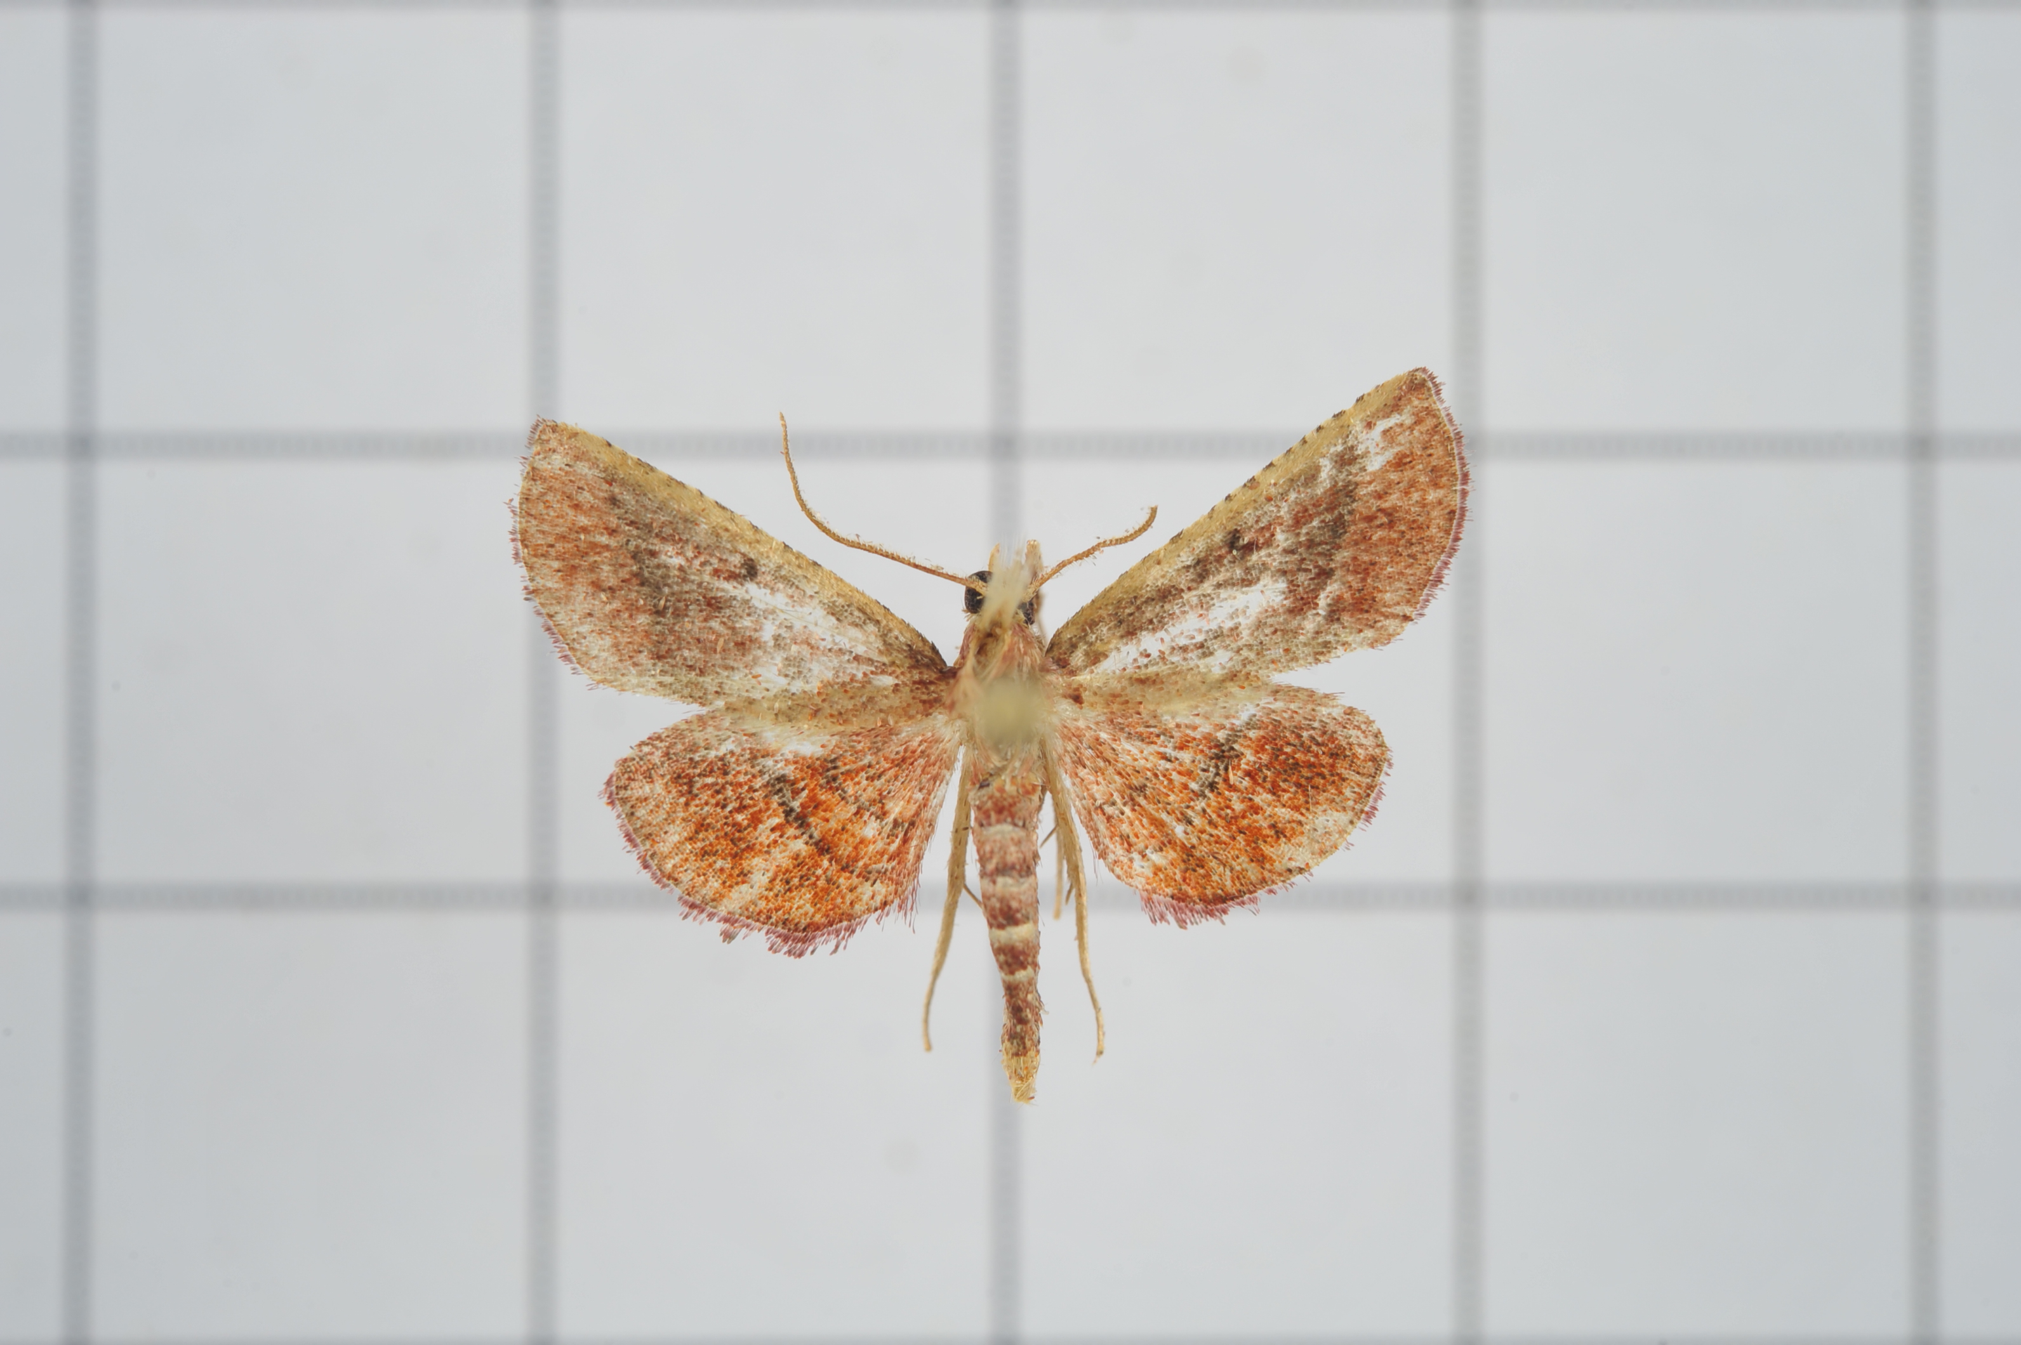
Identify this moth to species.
Lixa productalis taiwana
